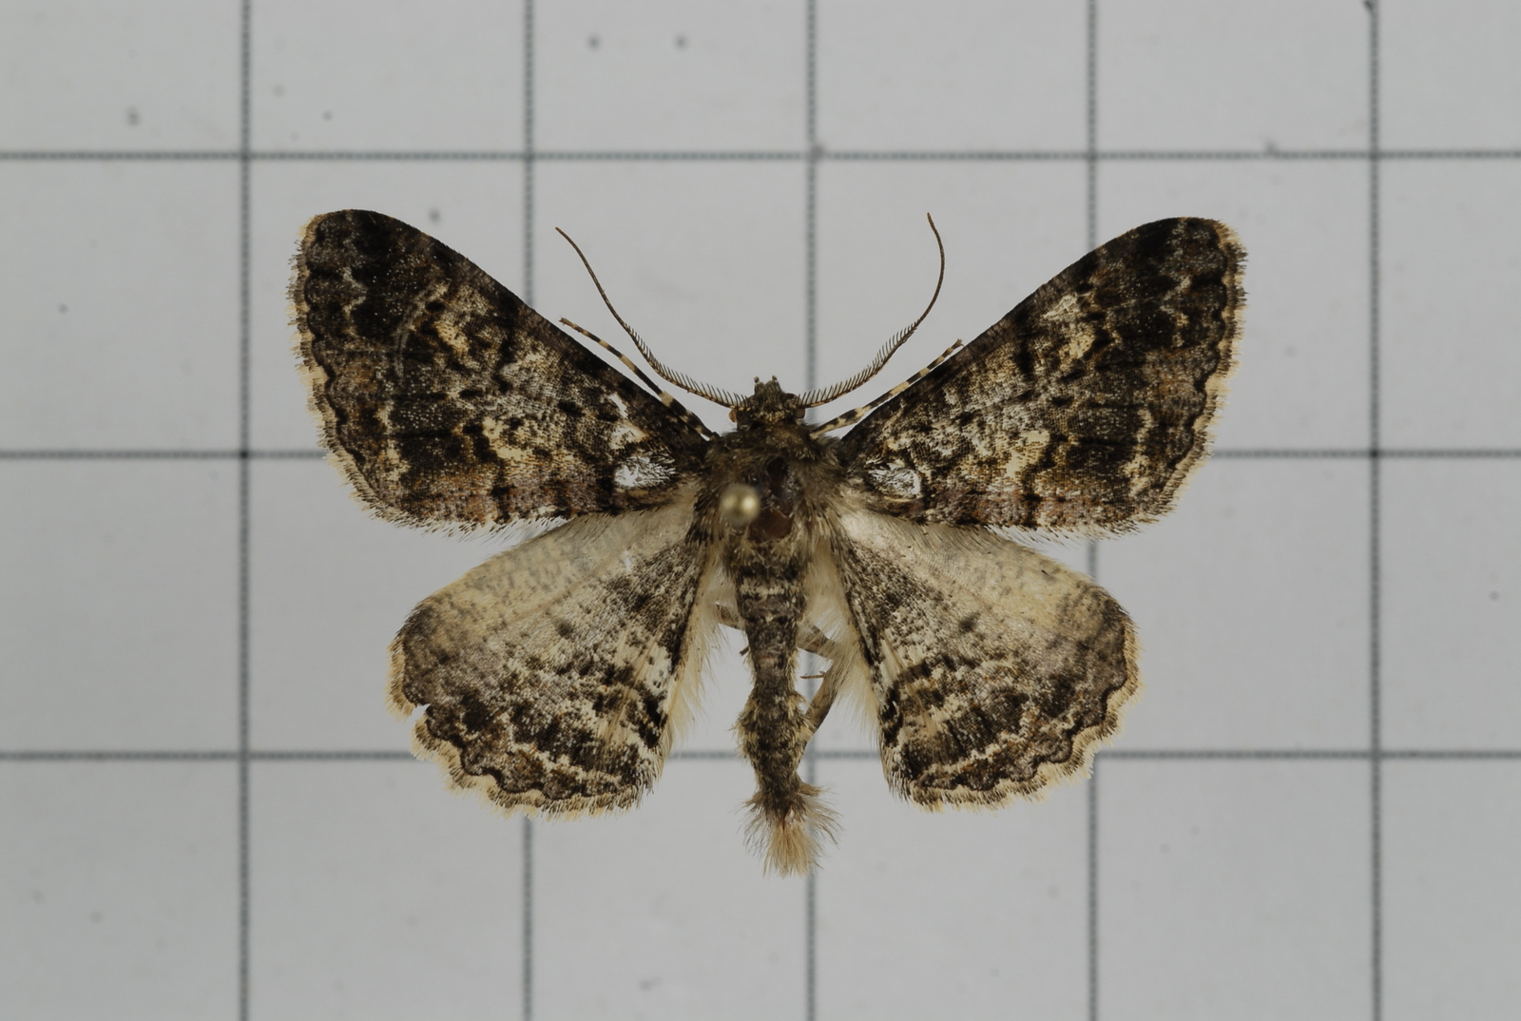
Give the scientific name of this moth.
Alcis taiwanovariegata
